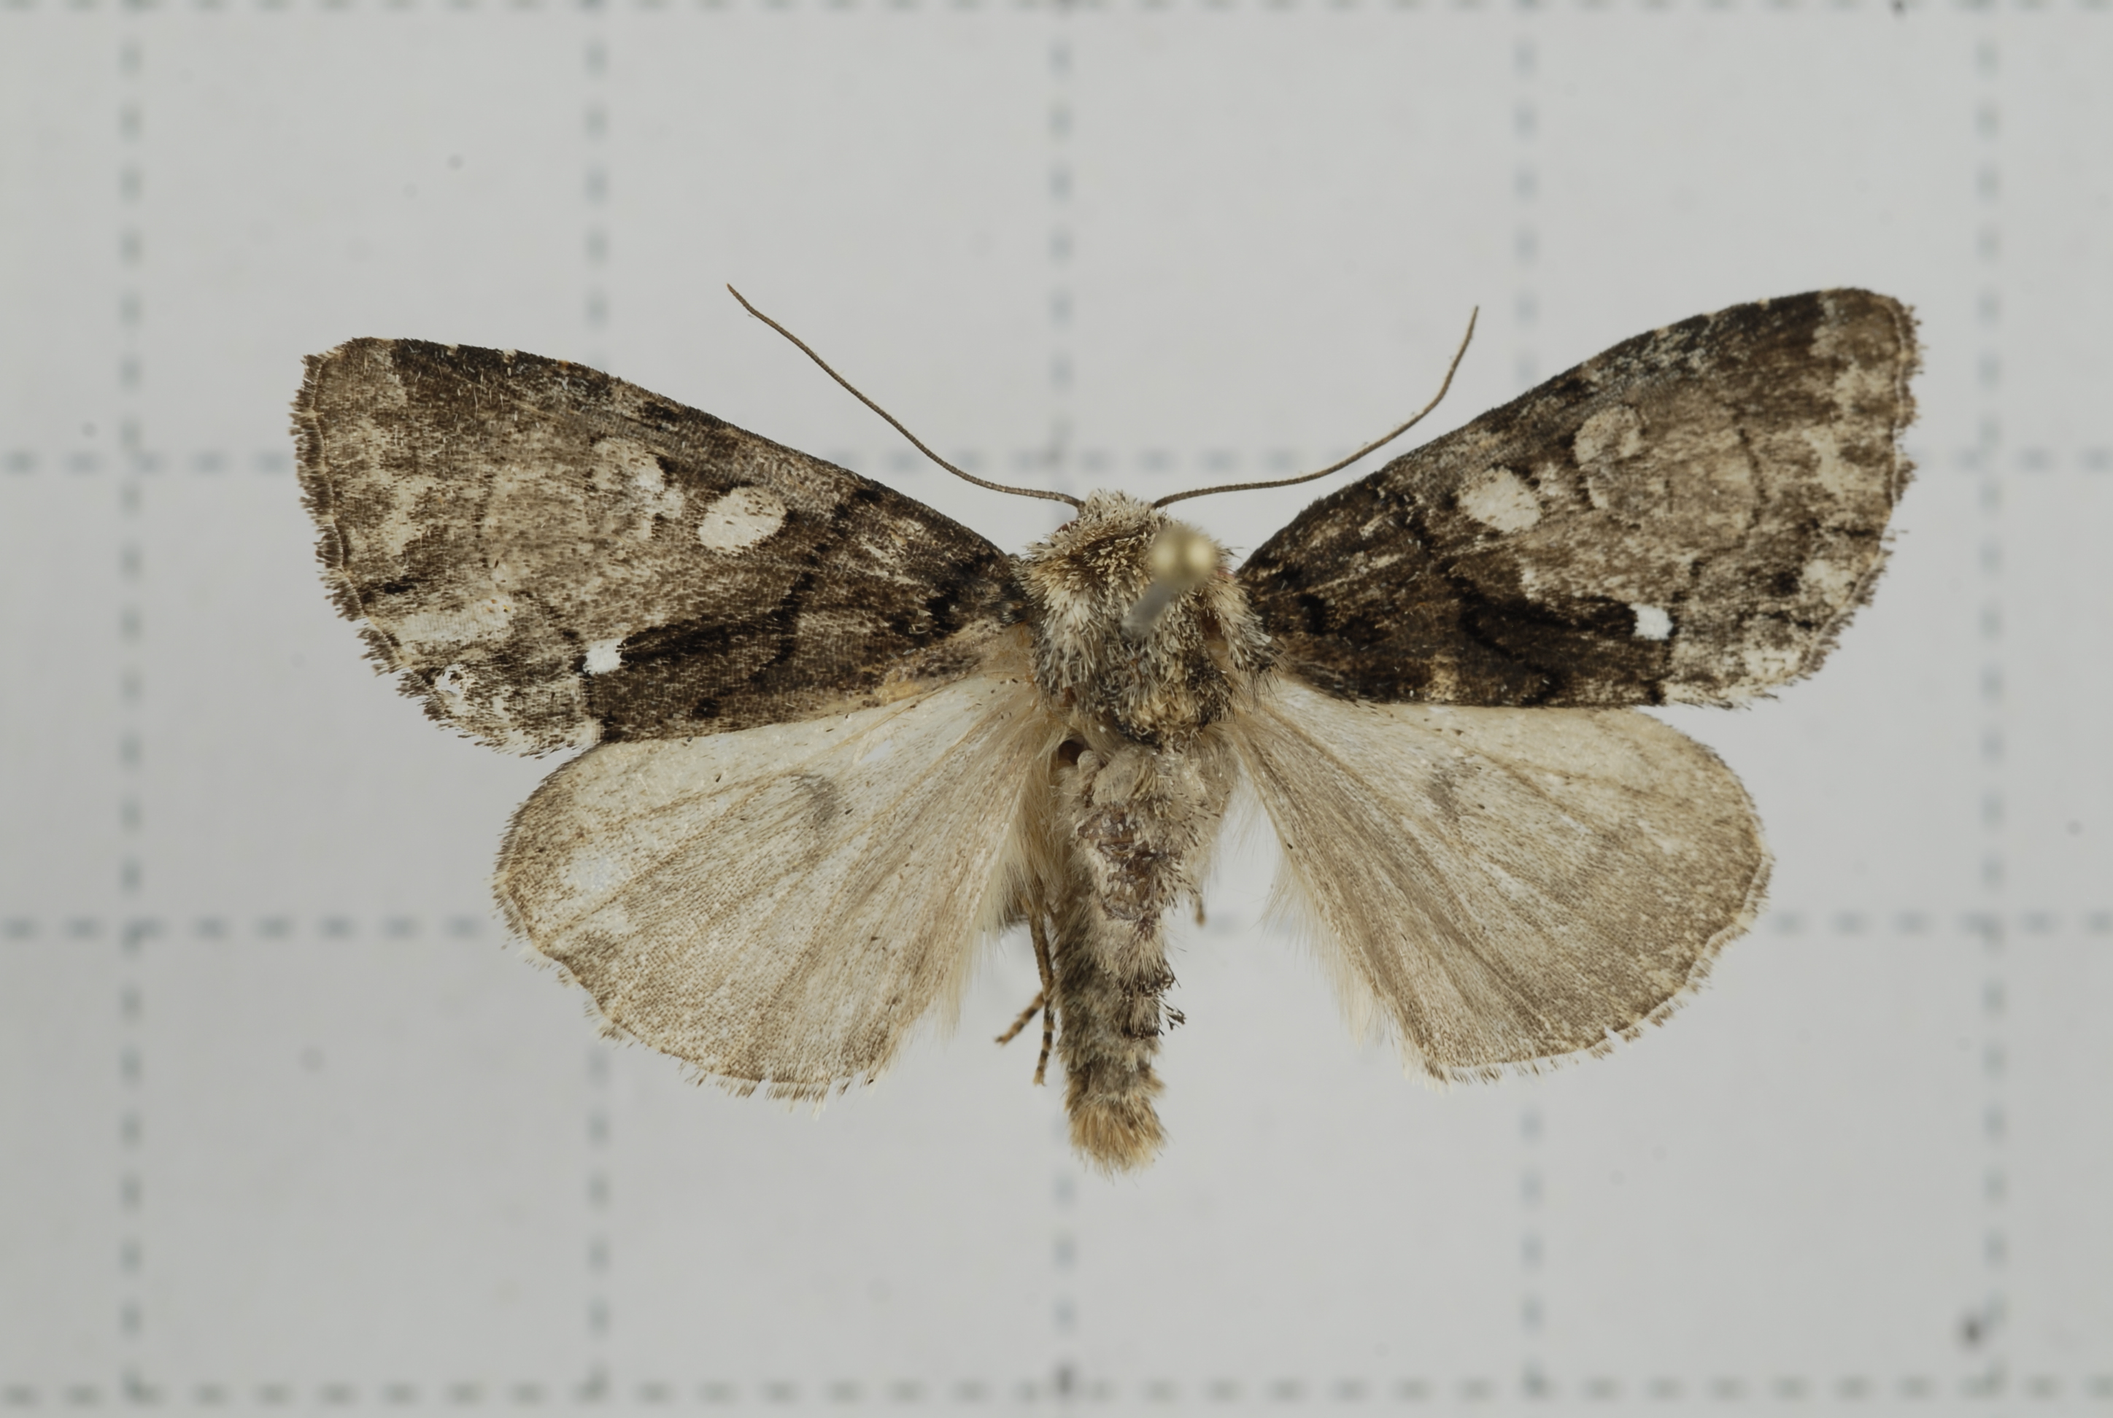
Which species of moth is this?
Chytonix variegata
